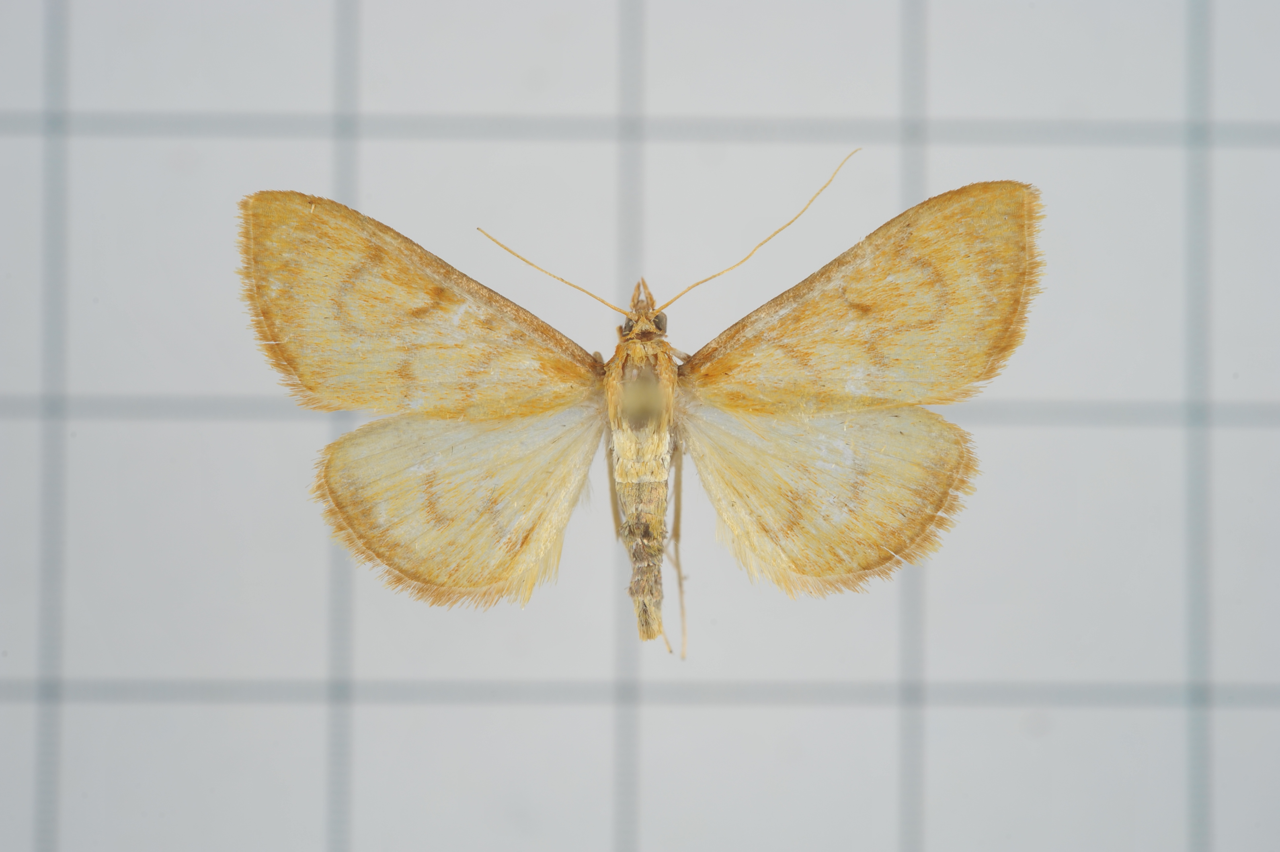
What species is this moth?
Ecpyrrhorrhoe celatalis
